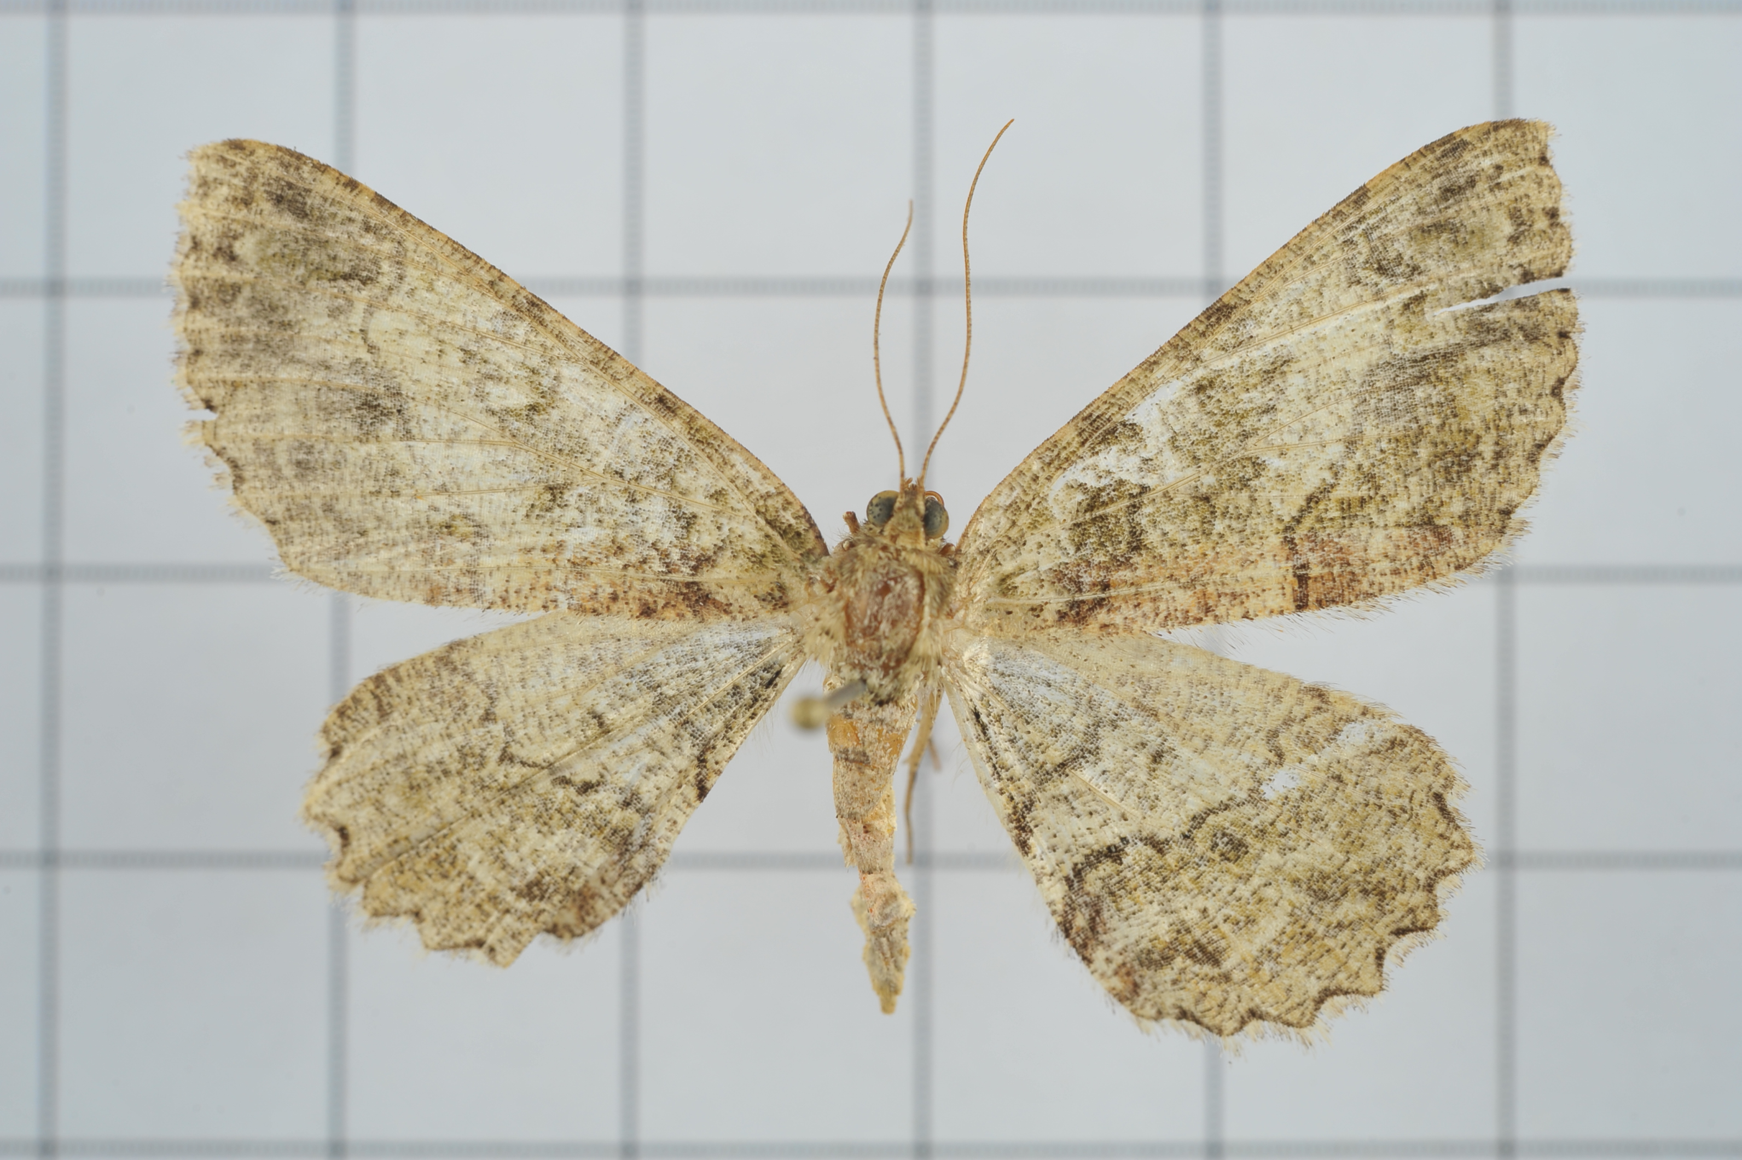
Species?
Paradarisa chloauges chloauges
